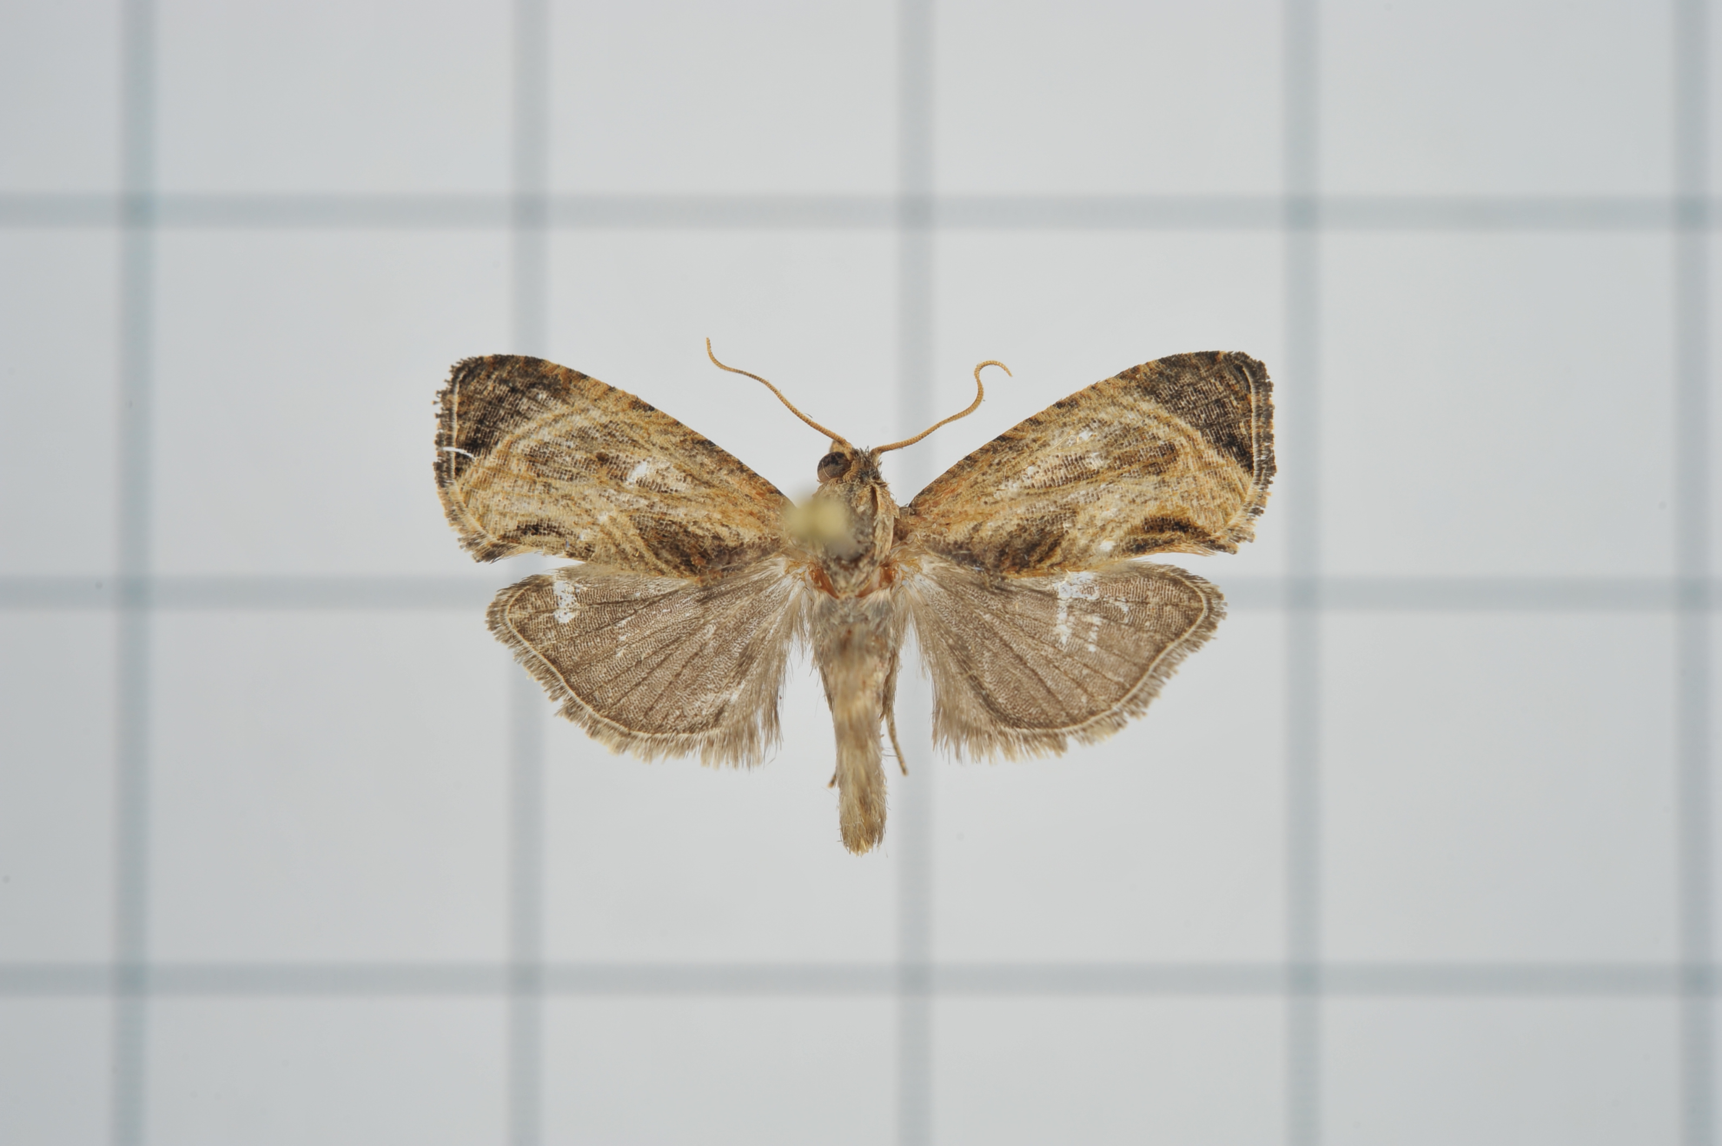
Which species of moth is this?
Cryptophlebia repletana
